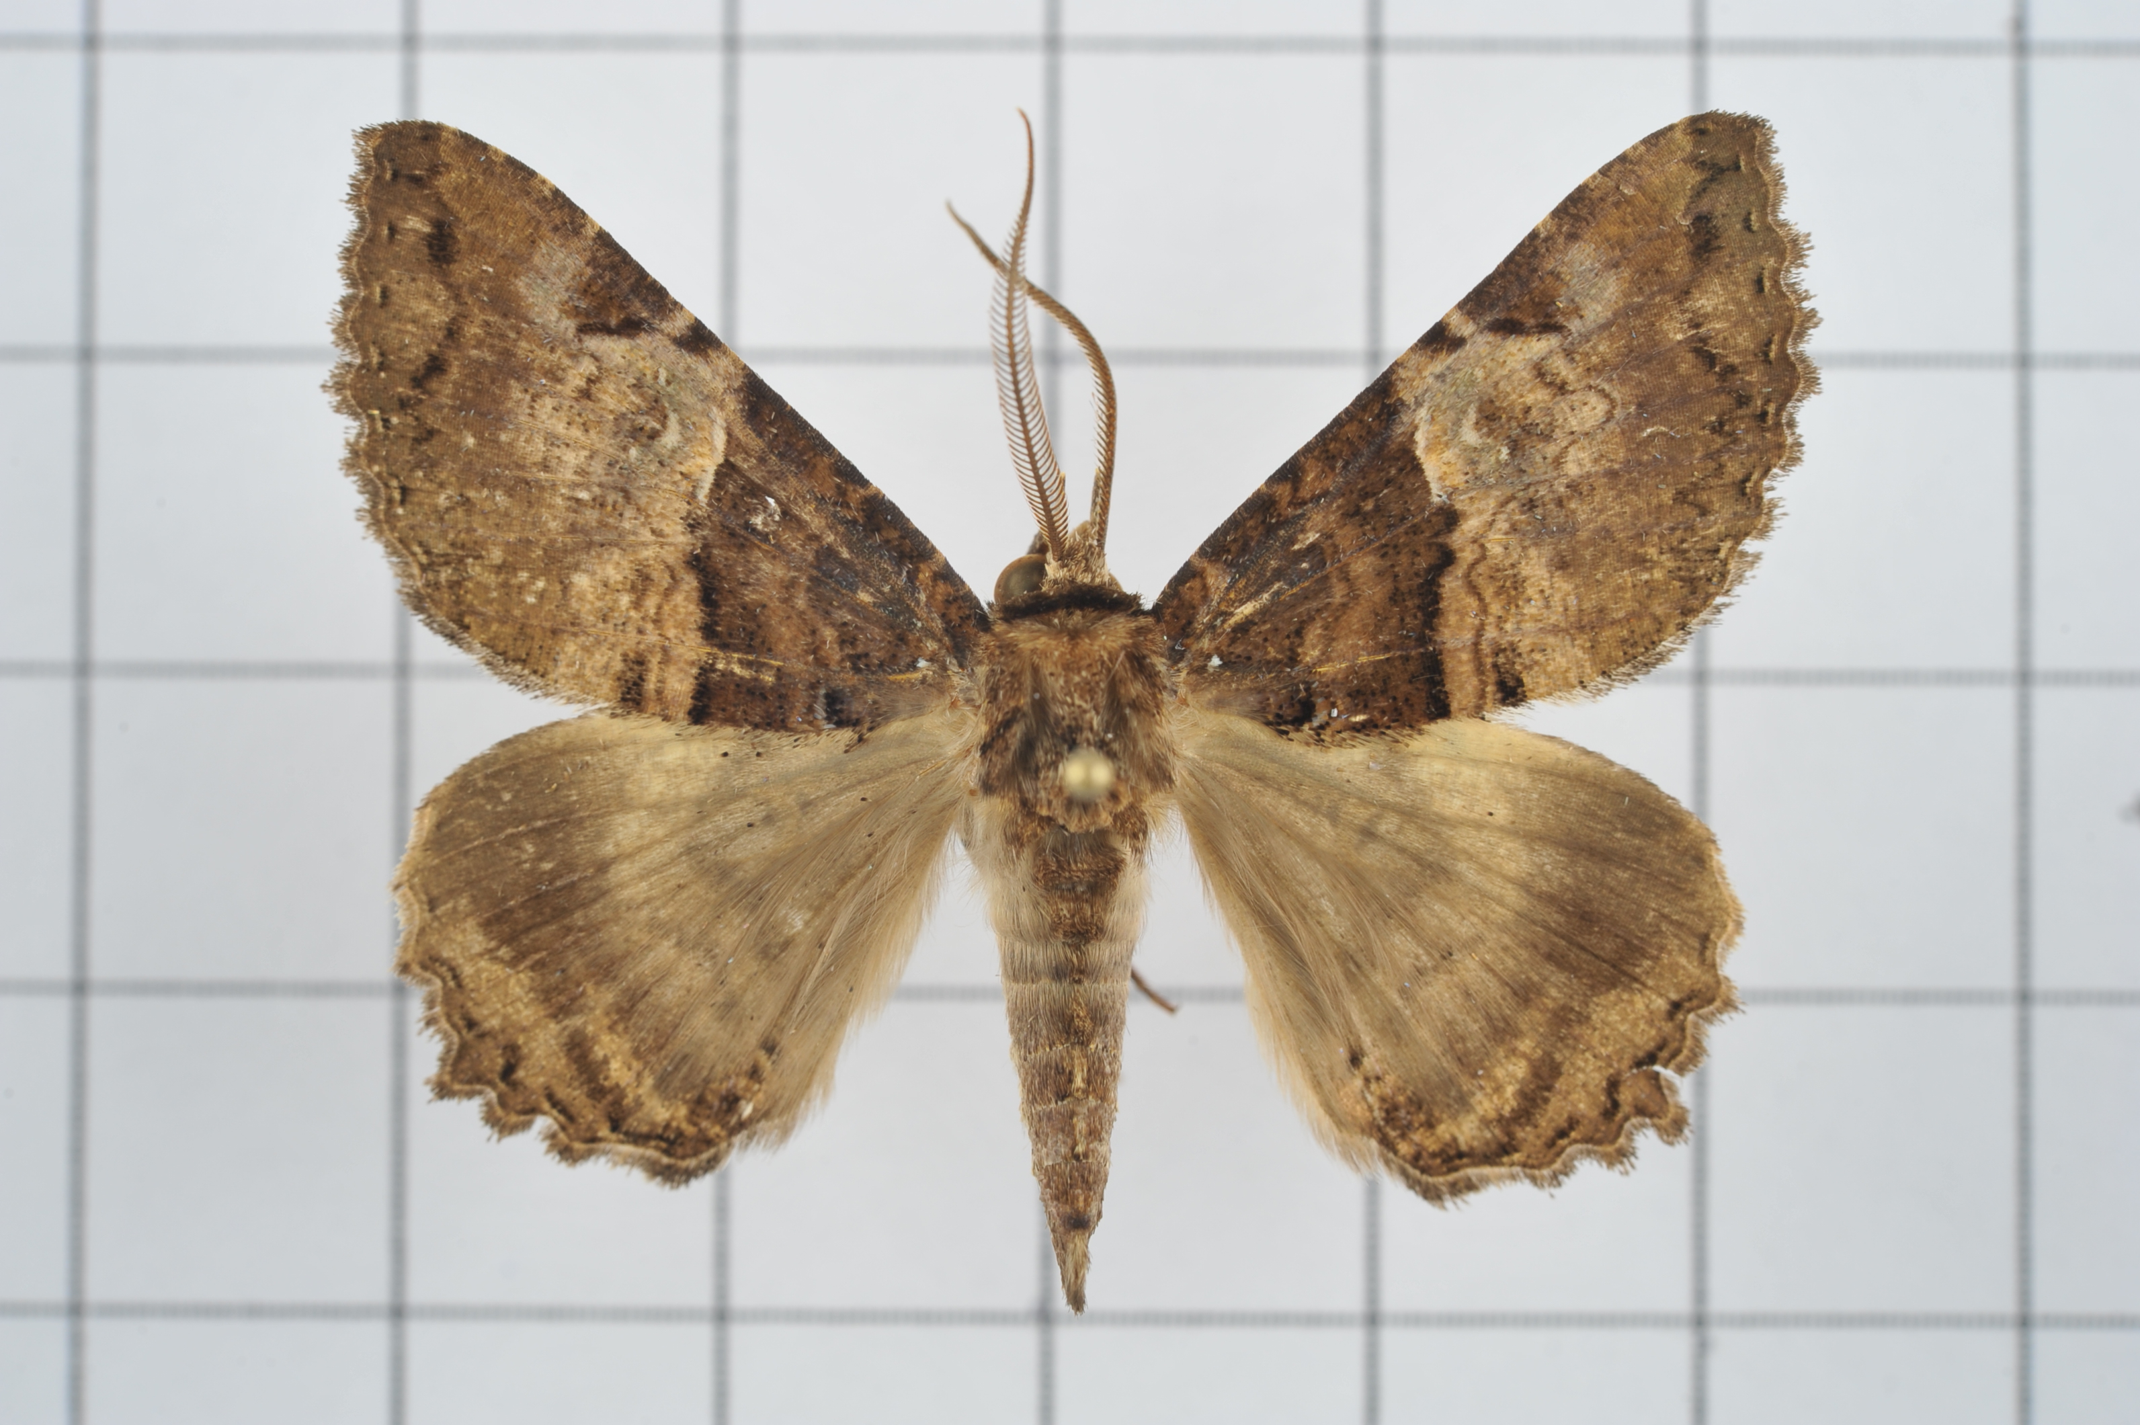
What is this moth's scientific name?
Daddala lucilla
